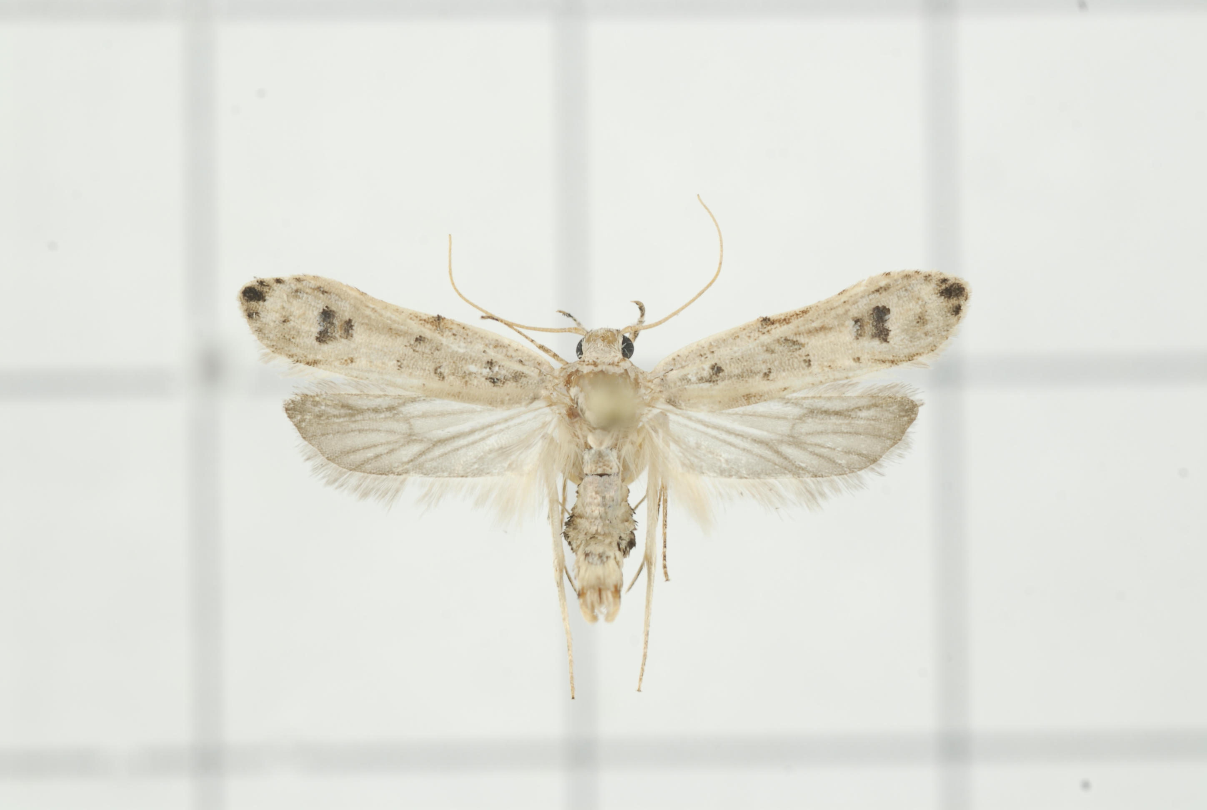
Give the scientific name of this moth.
Tituacia gracilis
